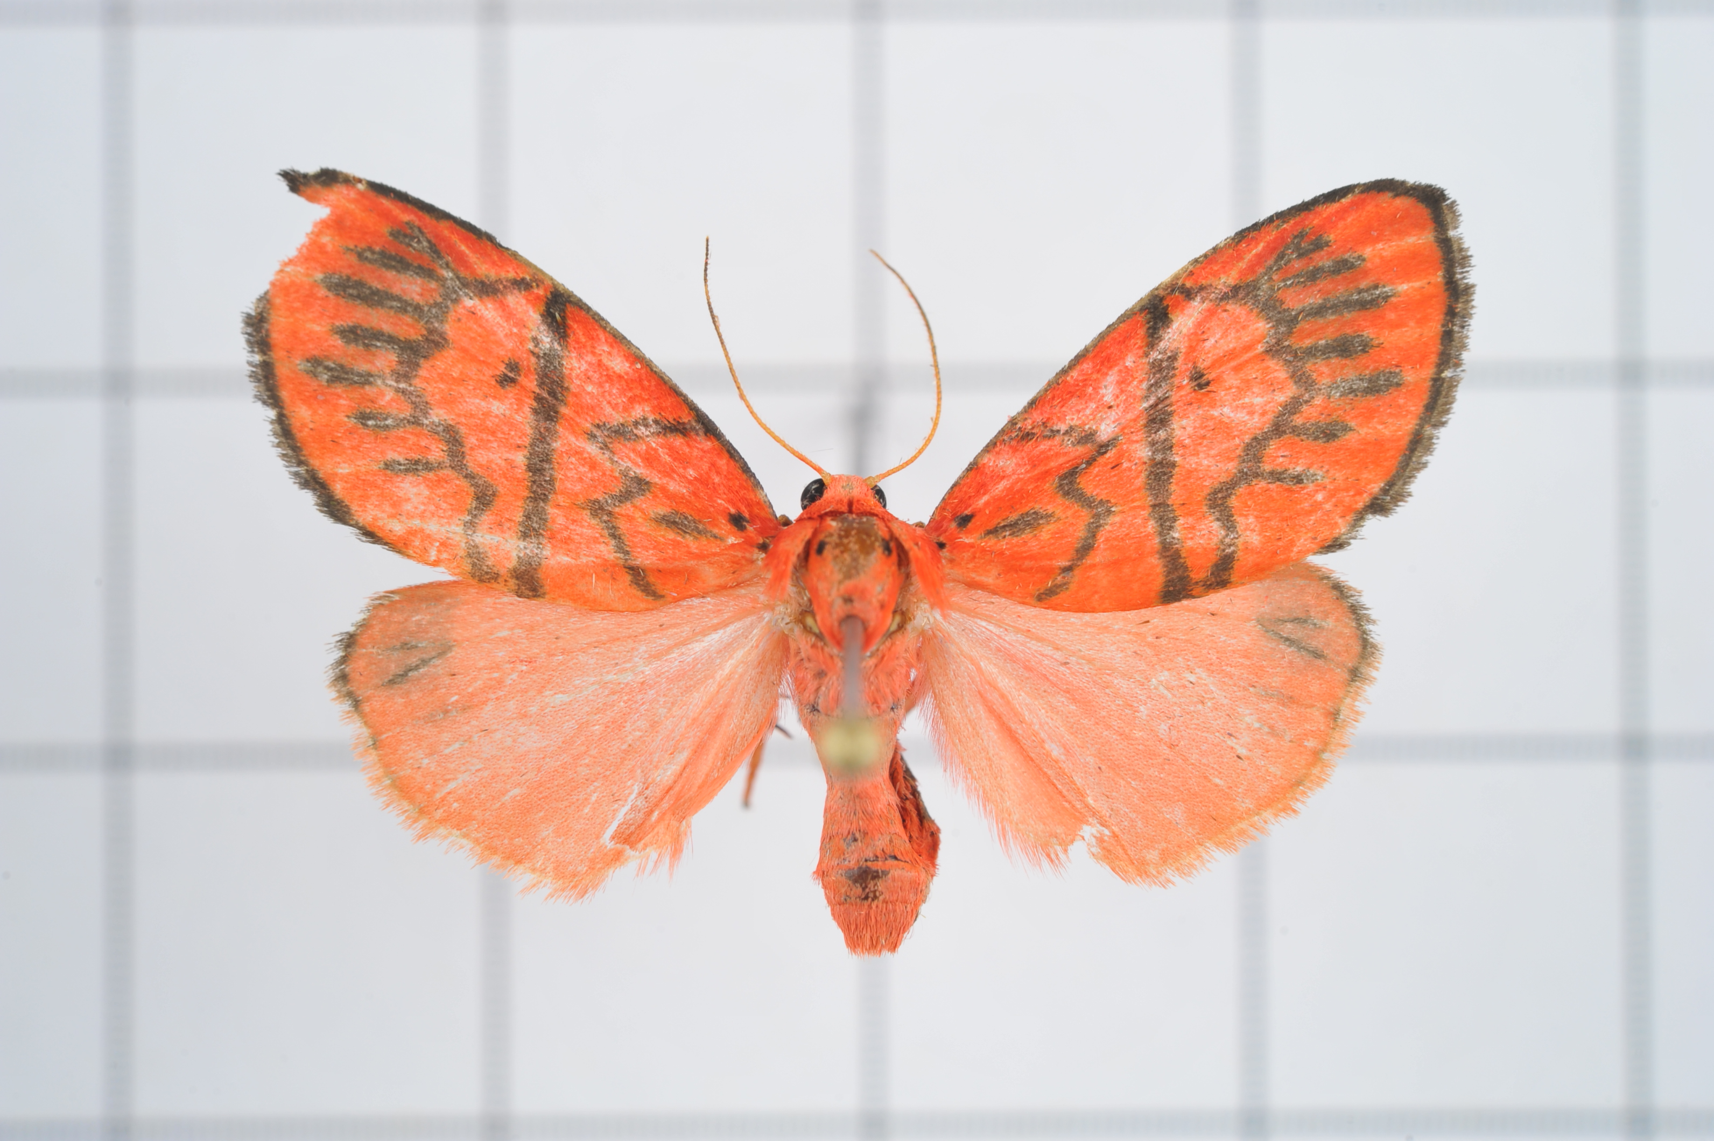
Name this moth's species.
Ammatho tairadiata
